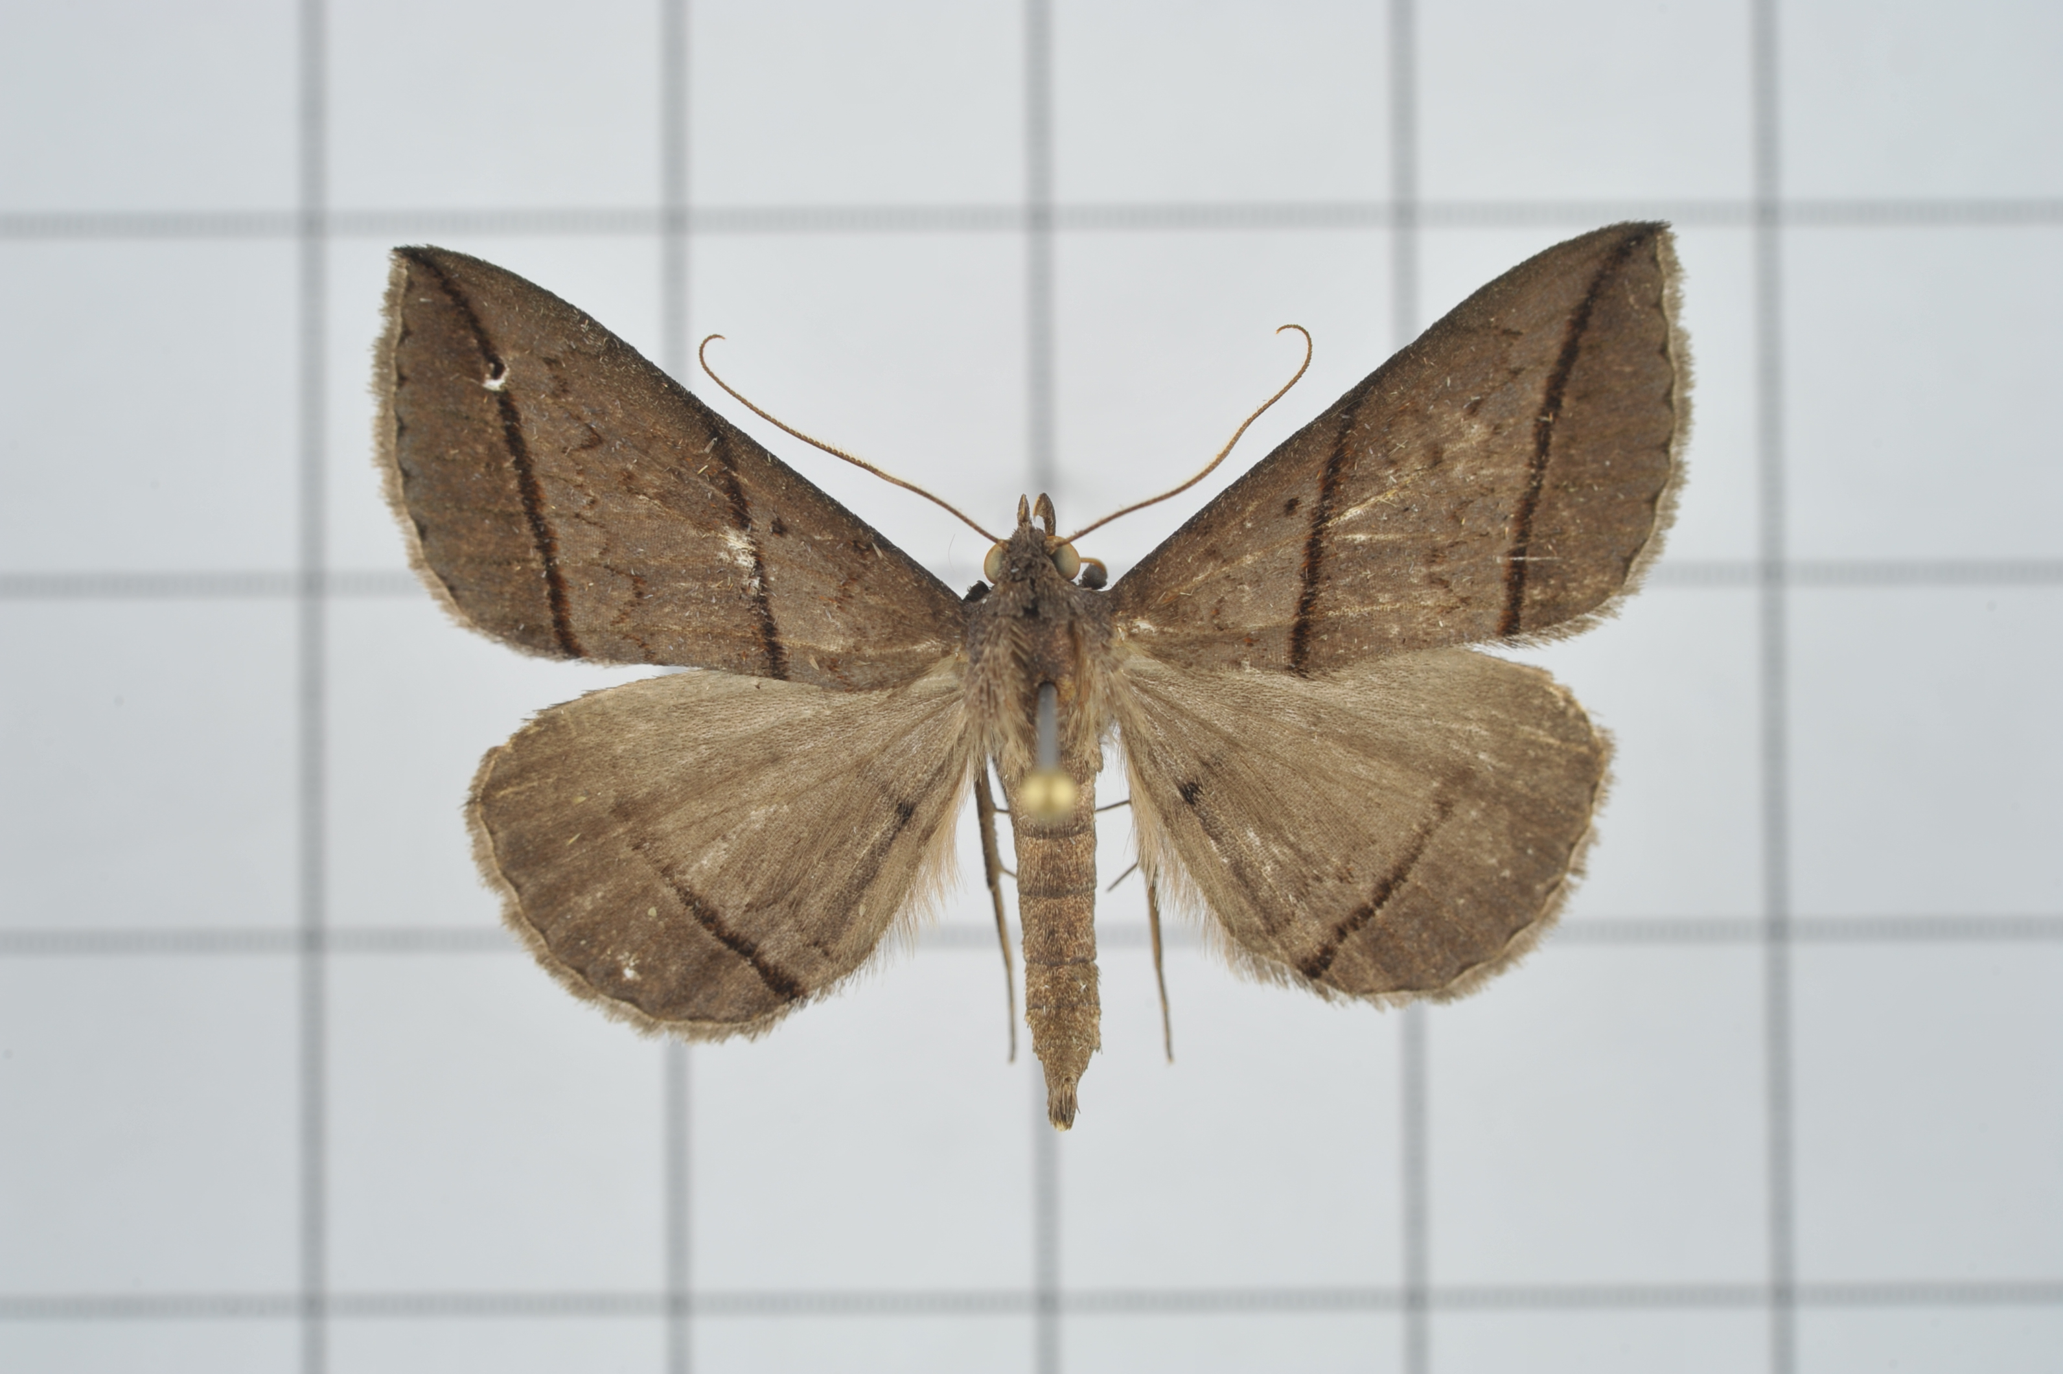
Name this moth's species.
Paracolax curvilineata
